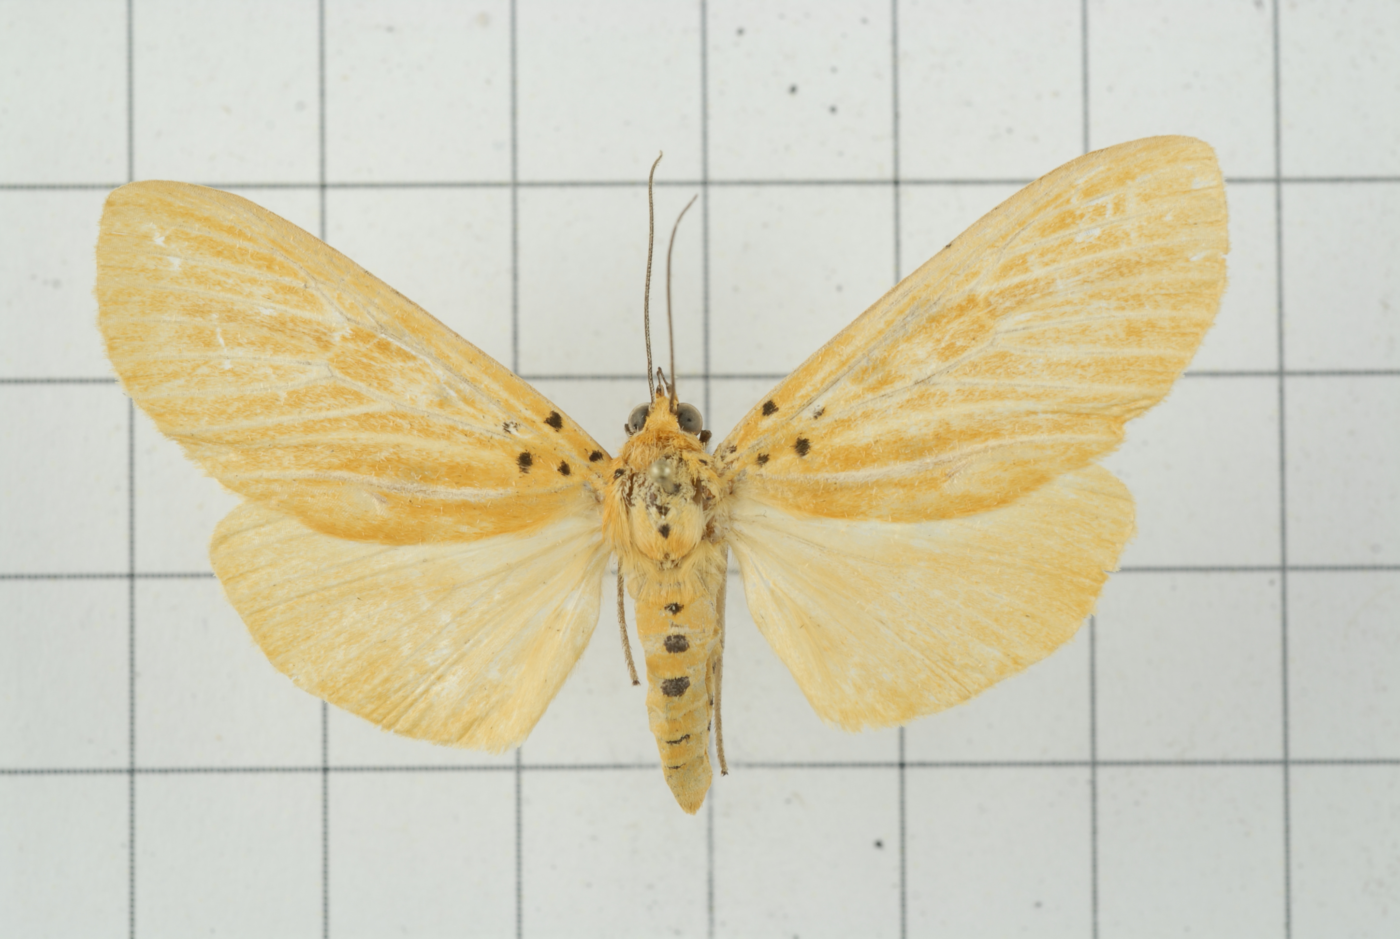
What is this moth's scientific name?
Asota egens confinis
